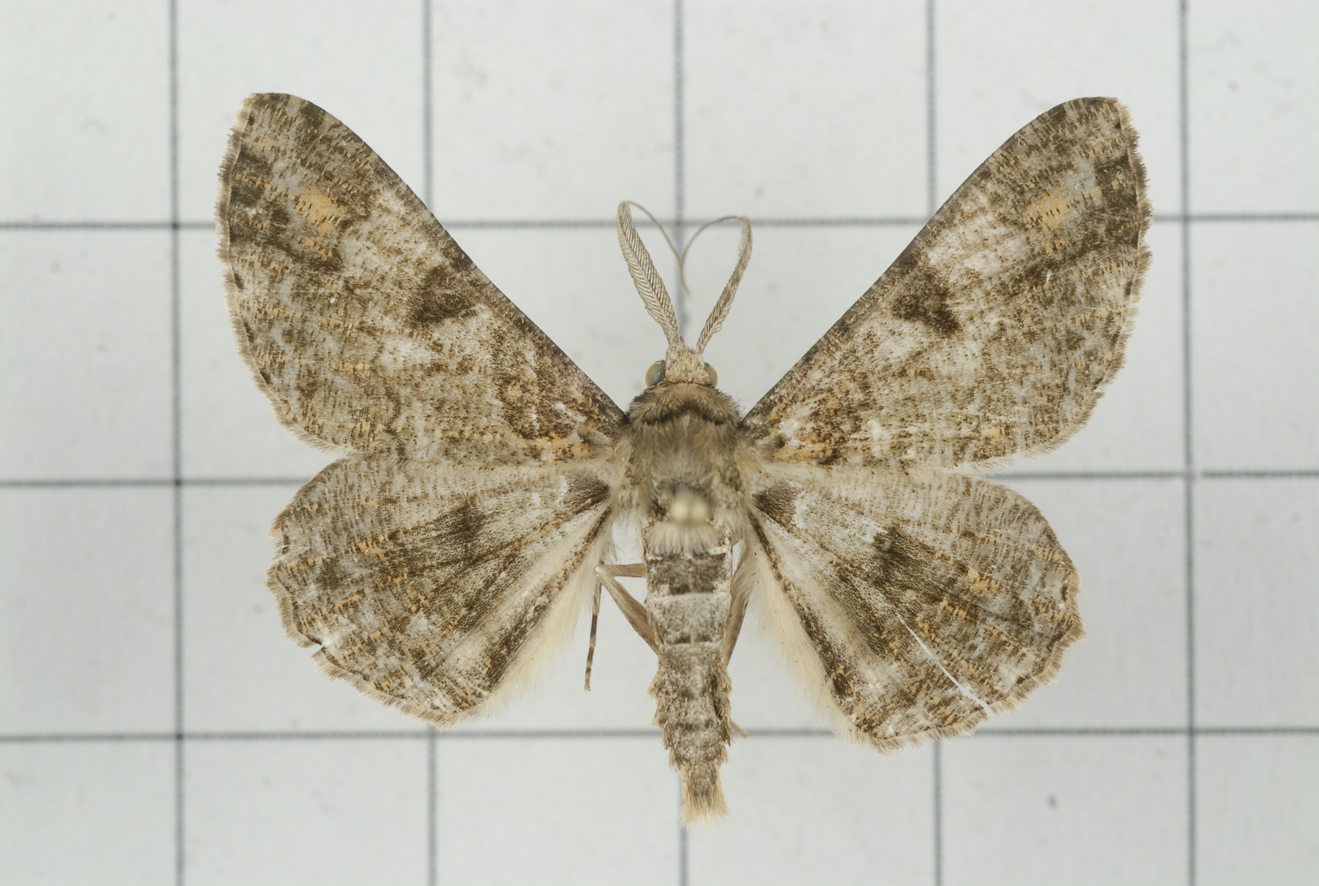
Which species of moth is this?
Cleora repulsaria repulsaria
